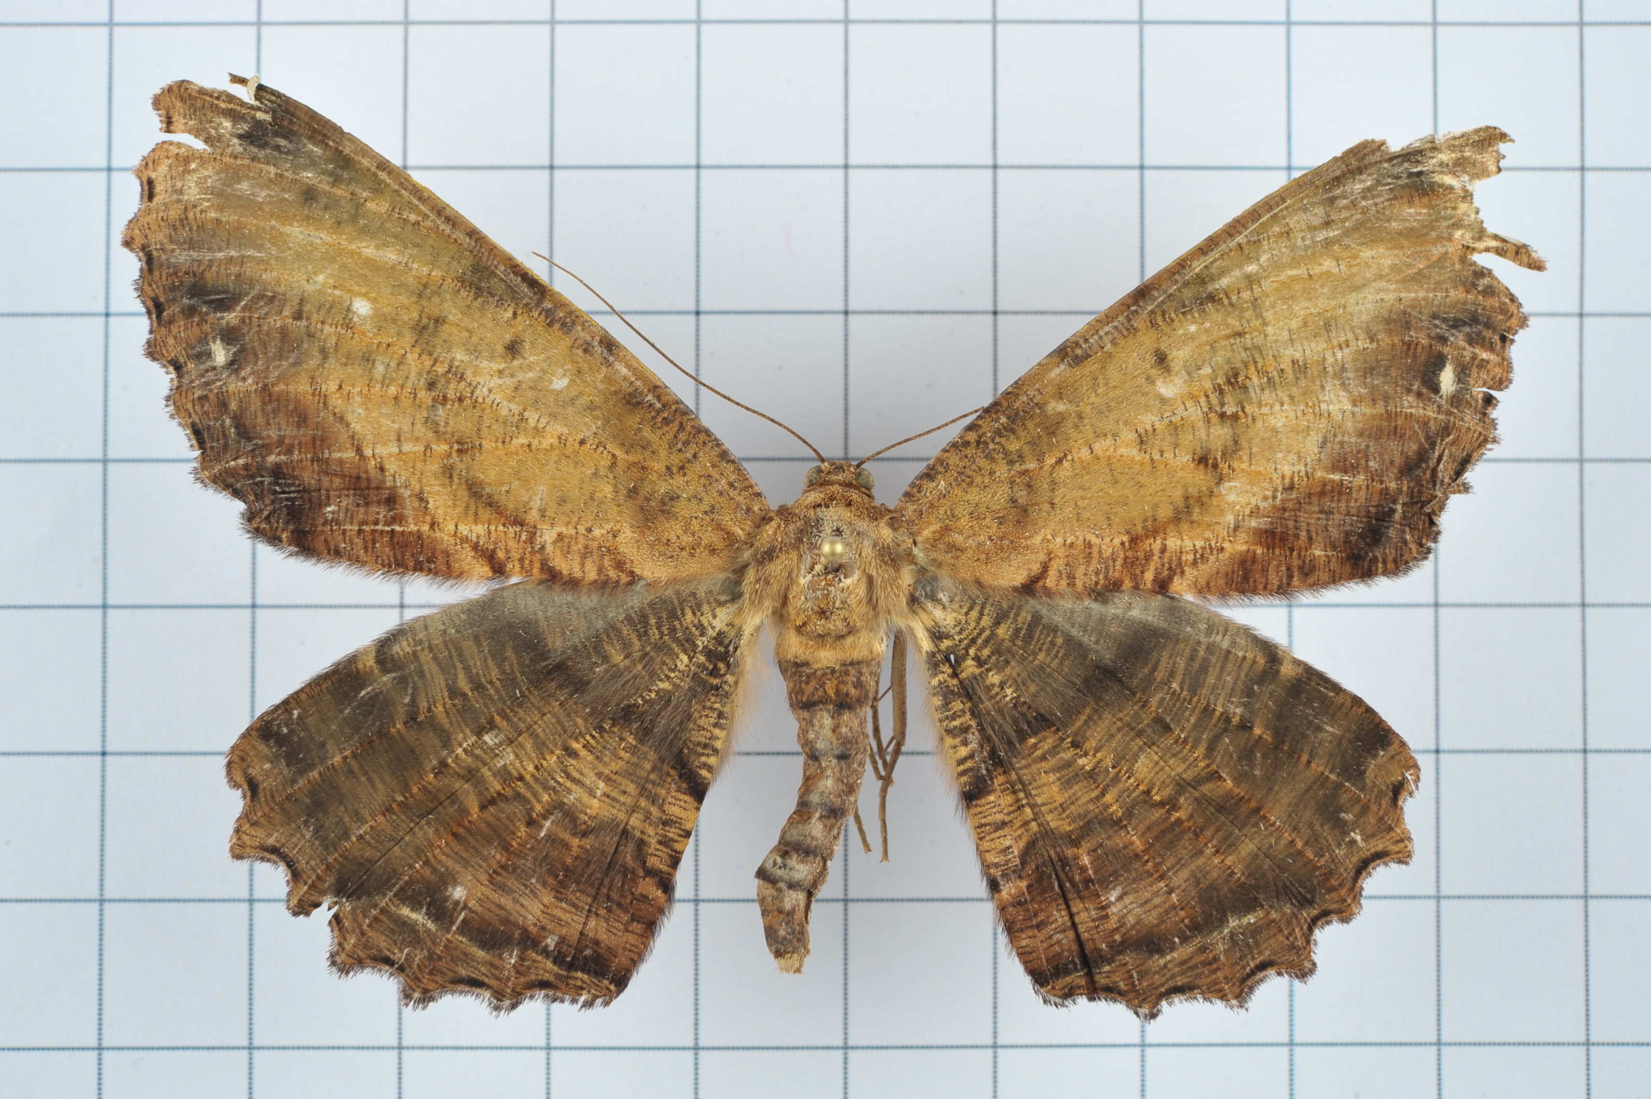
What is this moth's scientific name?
Chorodna creataria
